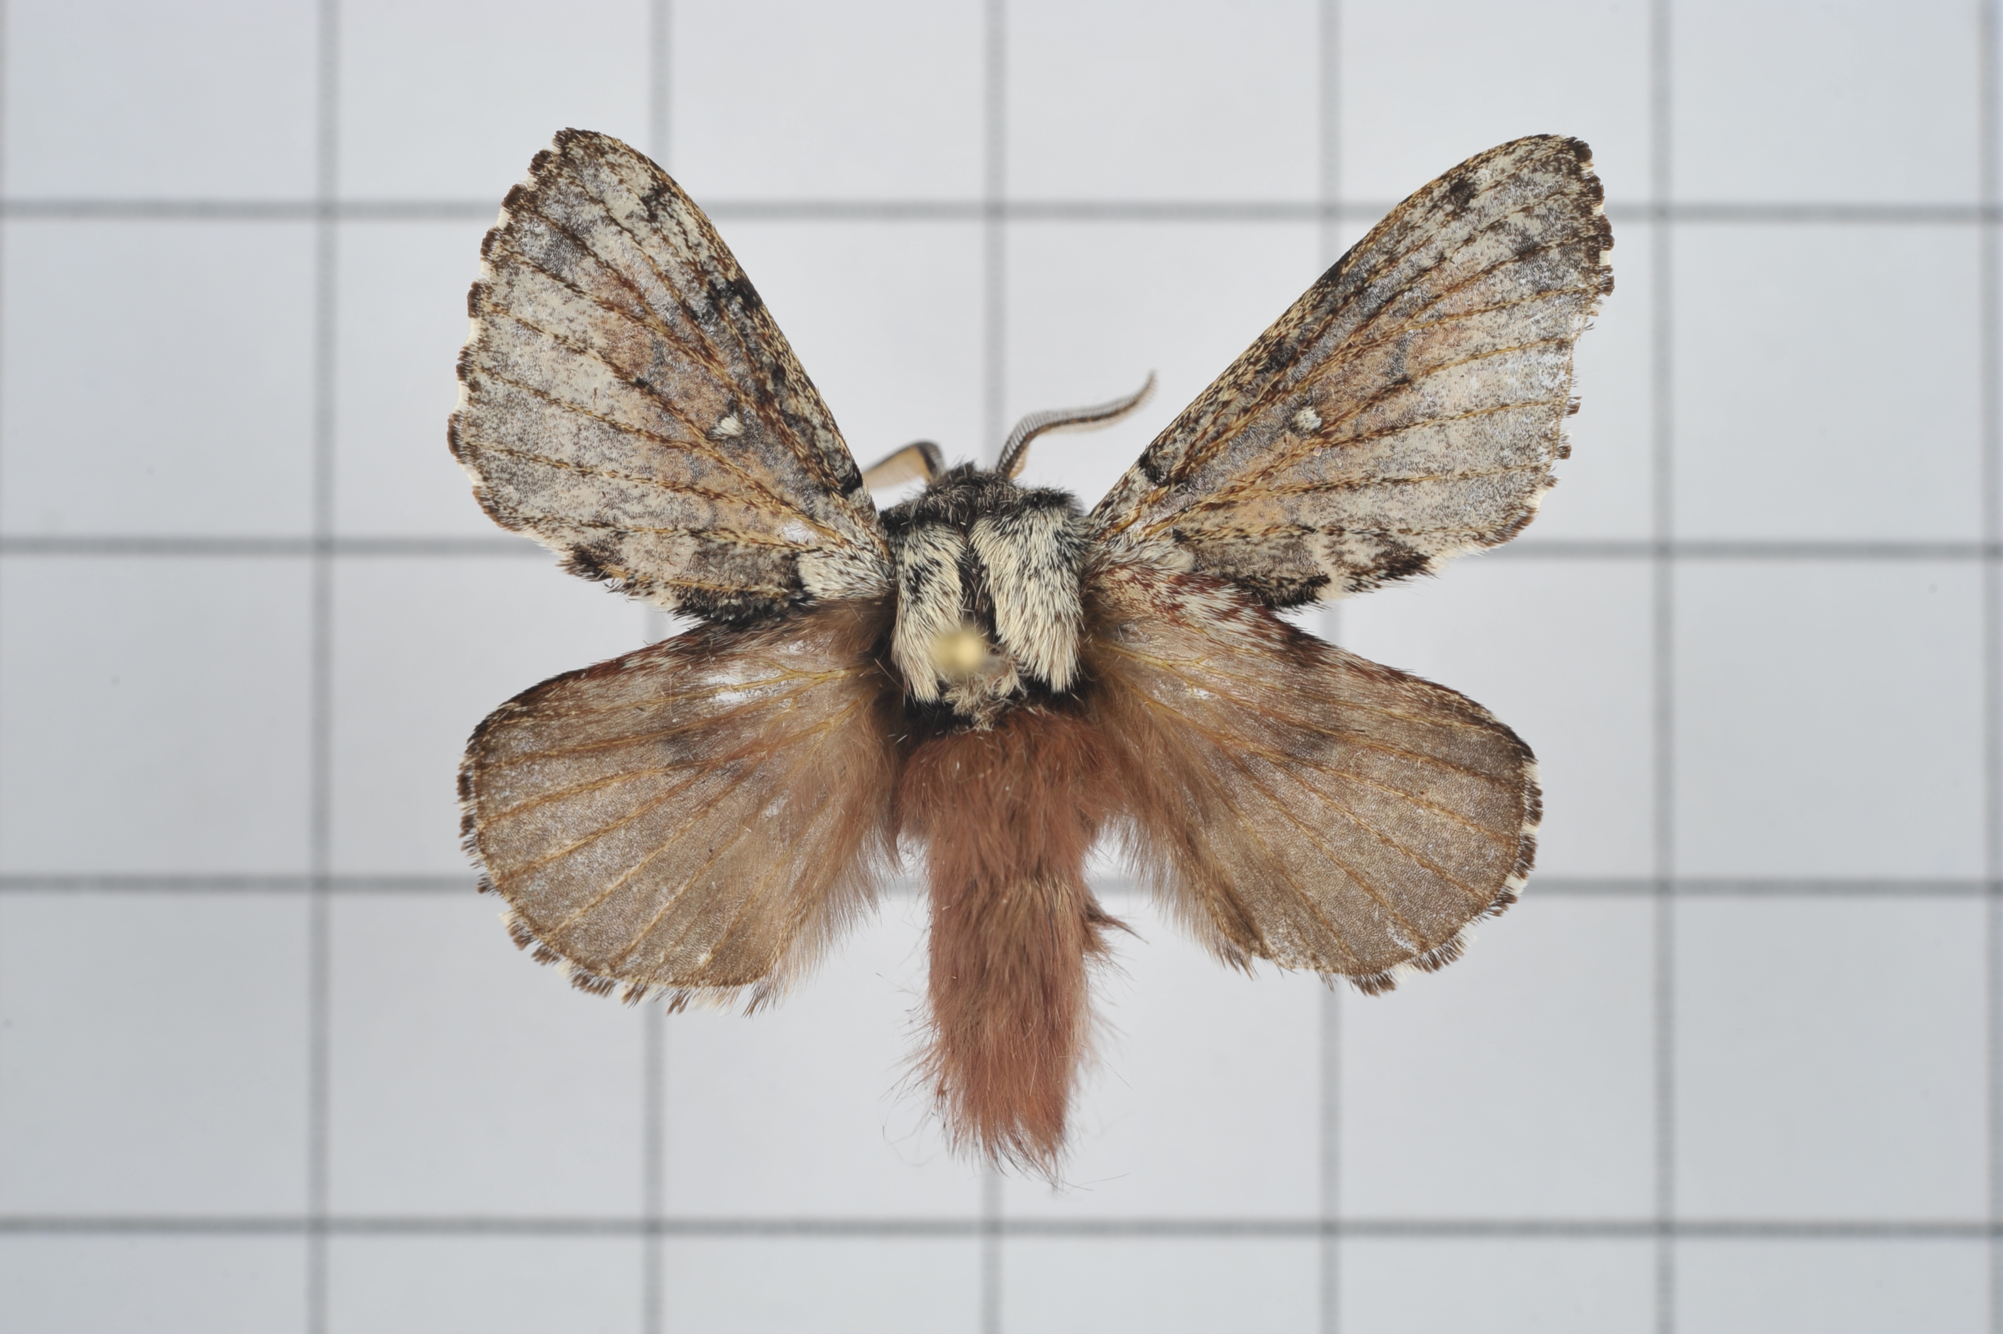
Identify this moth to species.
Cosmotriche discitincta discitincta
